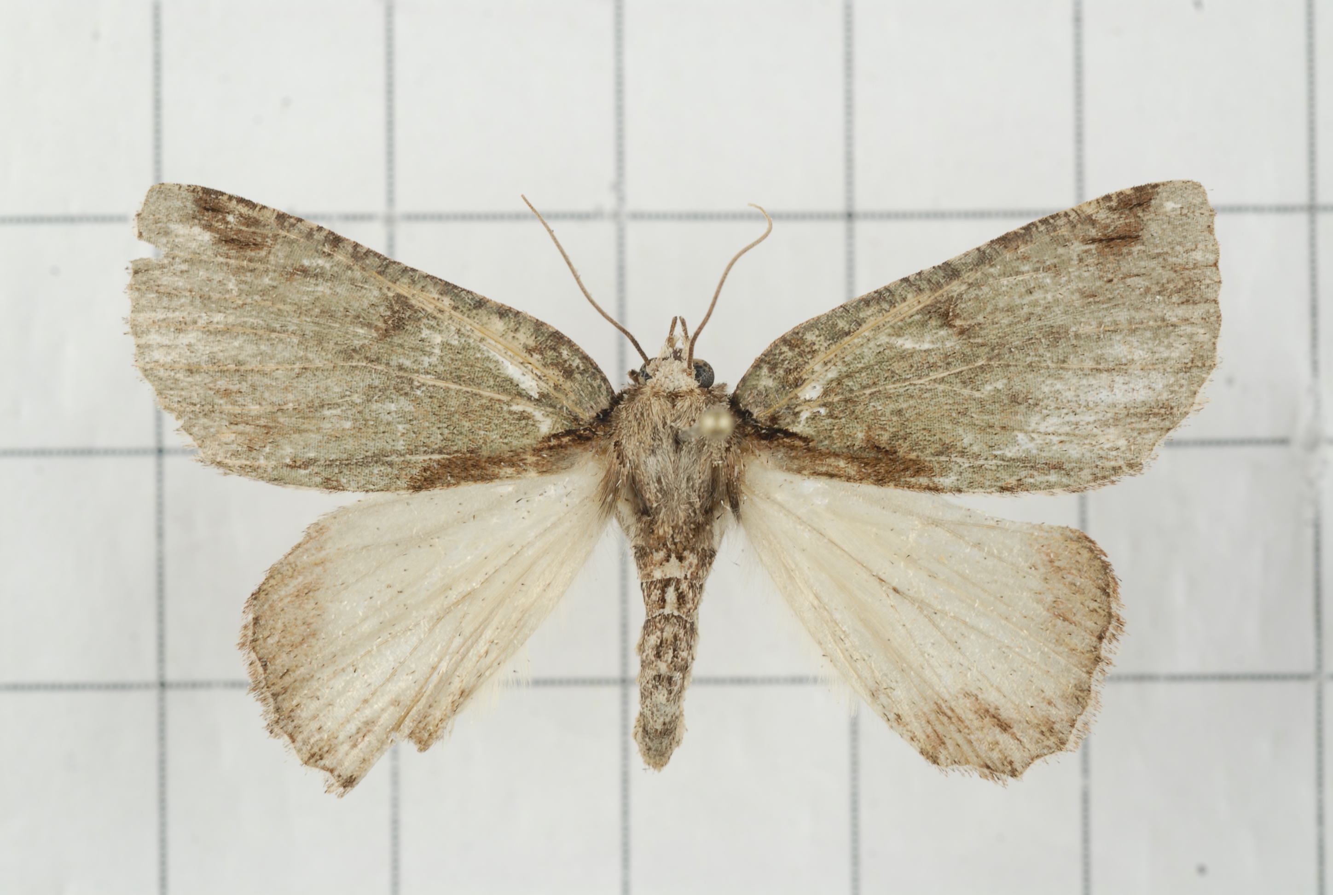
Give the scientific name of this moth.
Dindica purpurata
